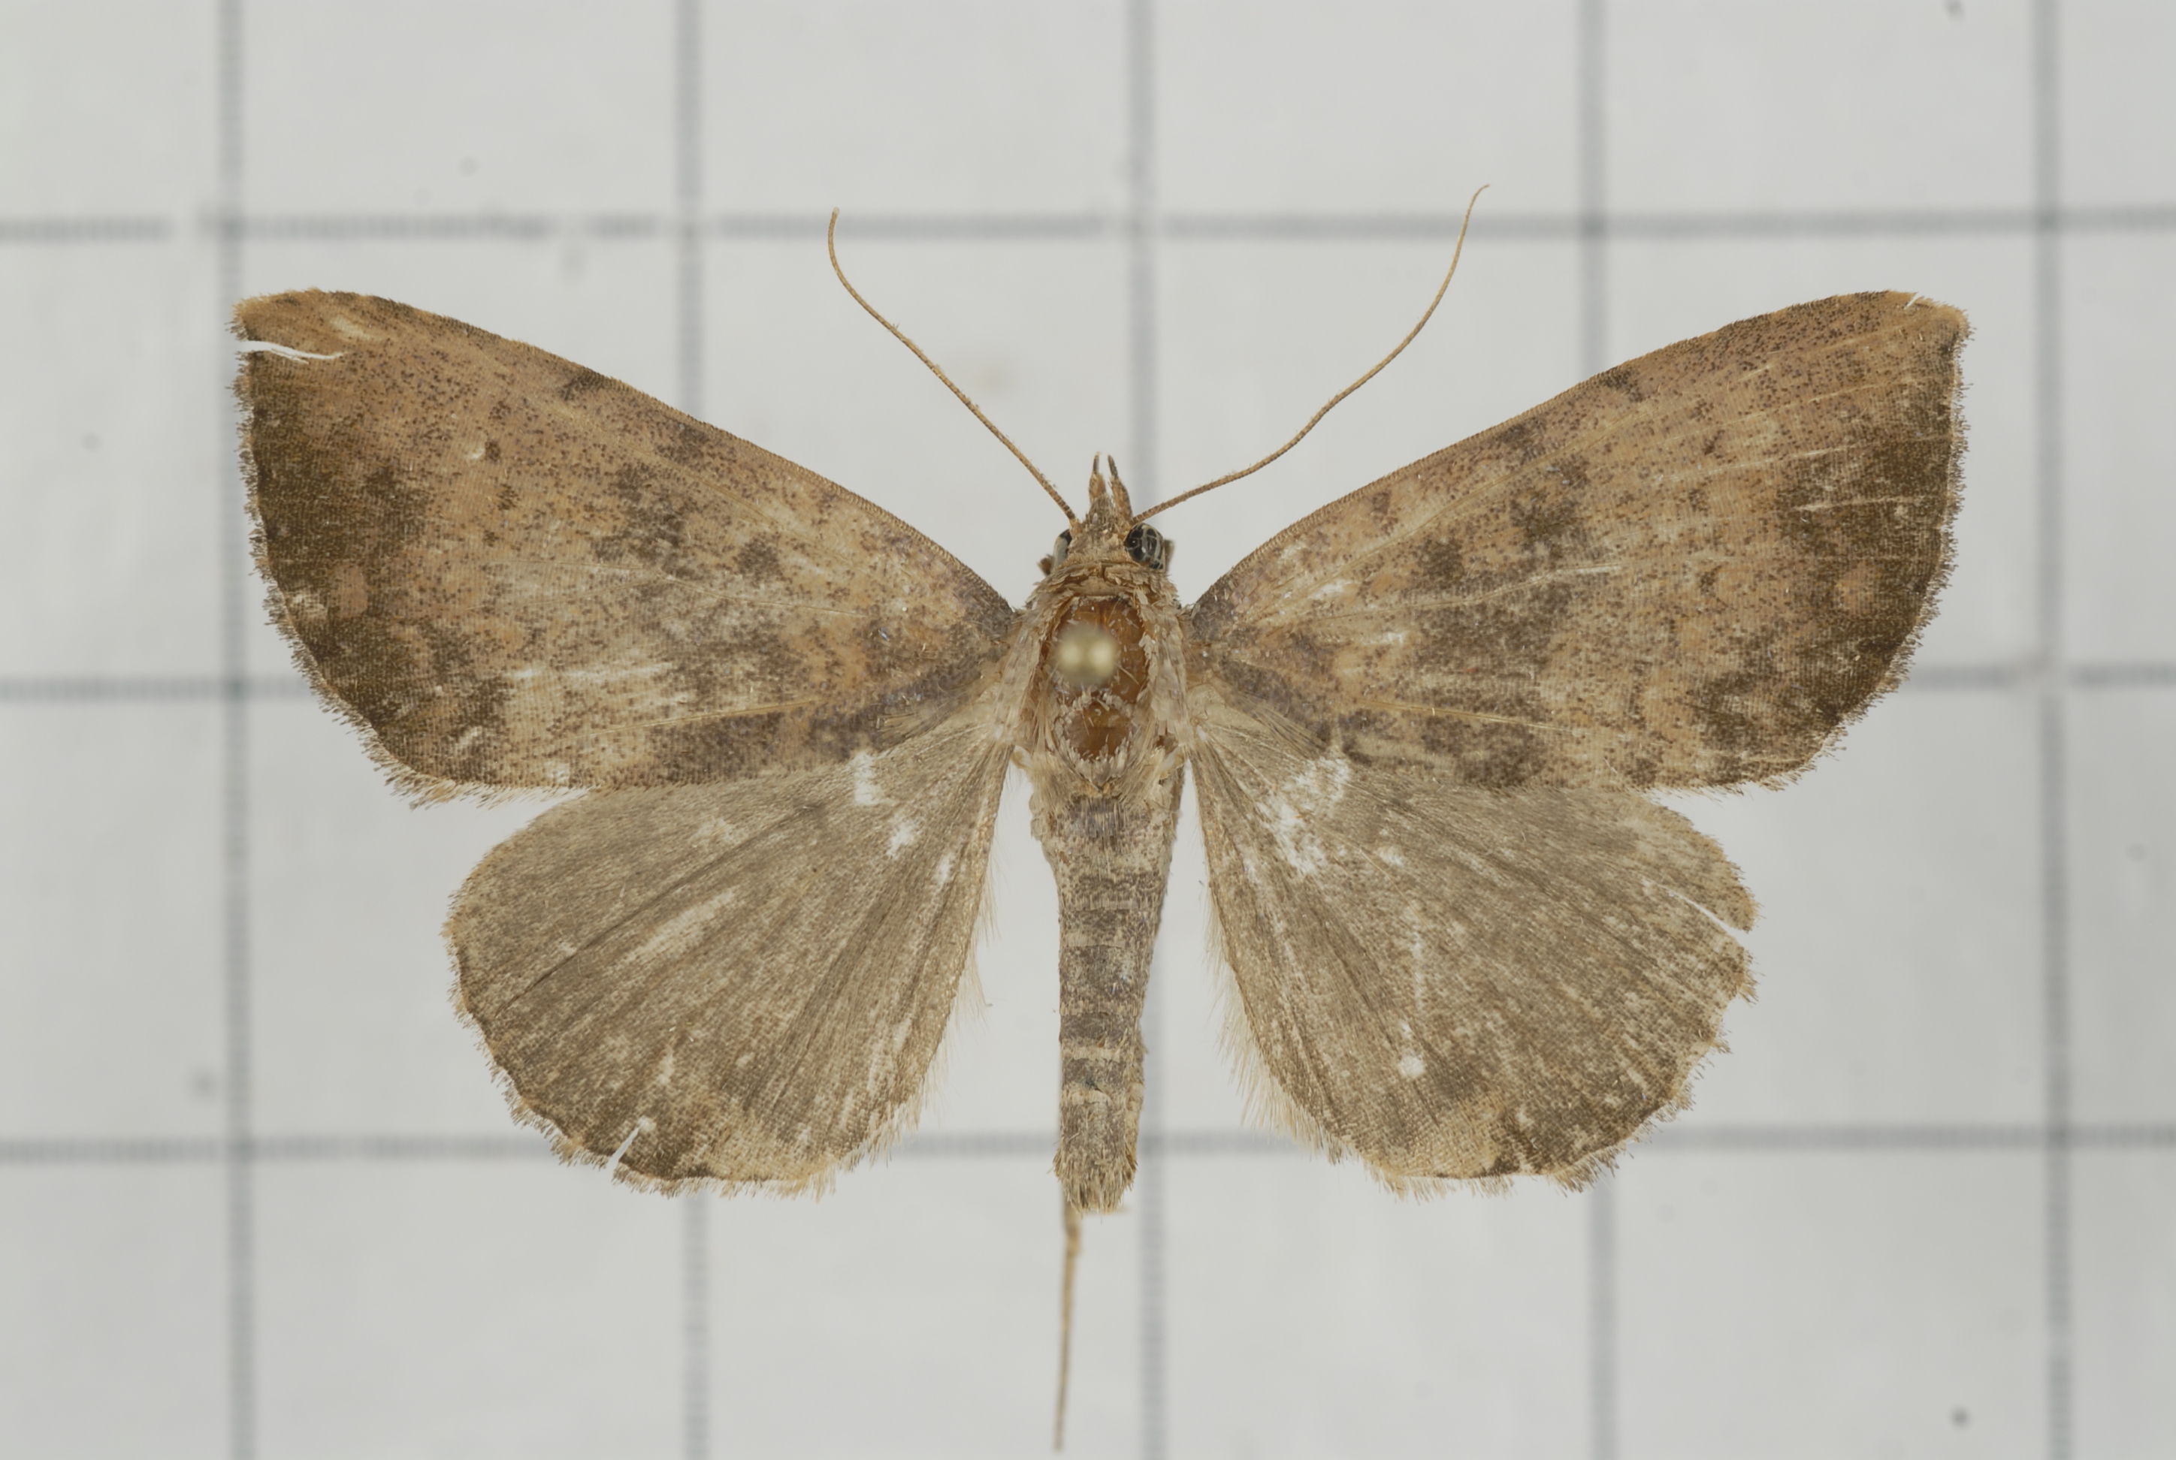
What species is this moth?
Scedopla umbrosa
